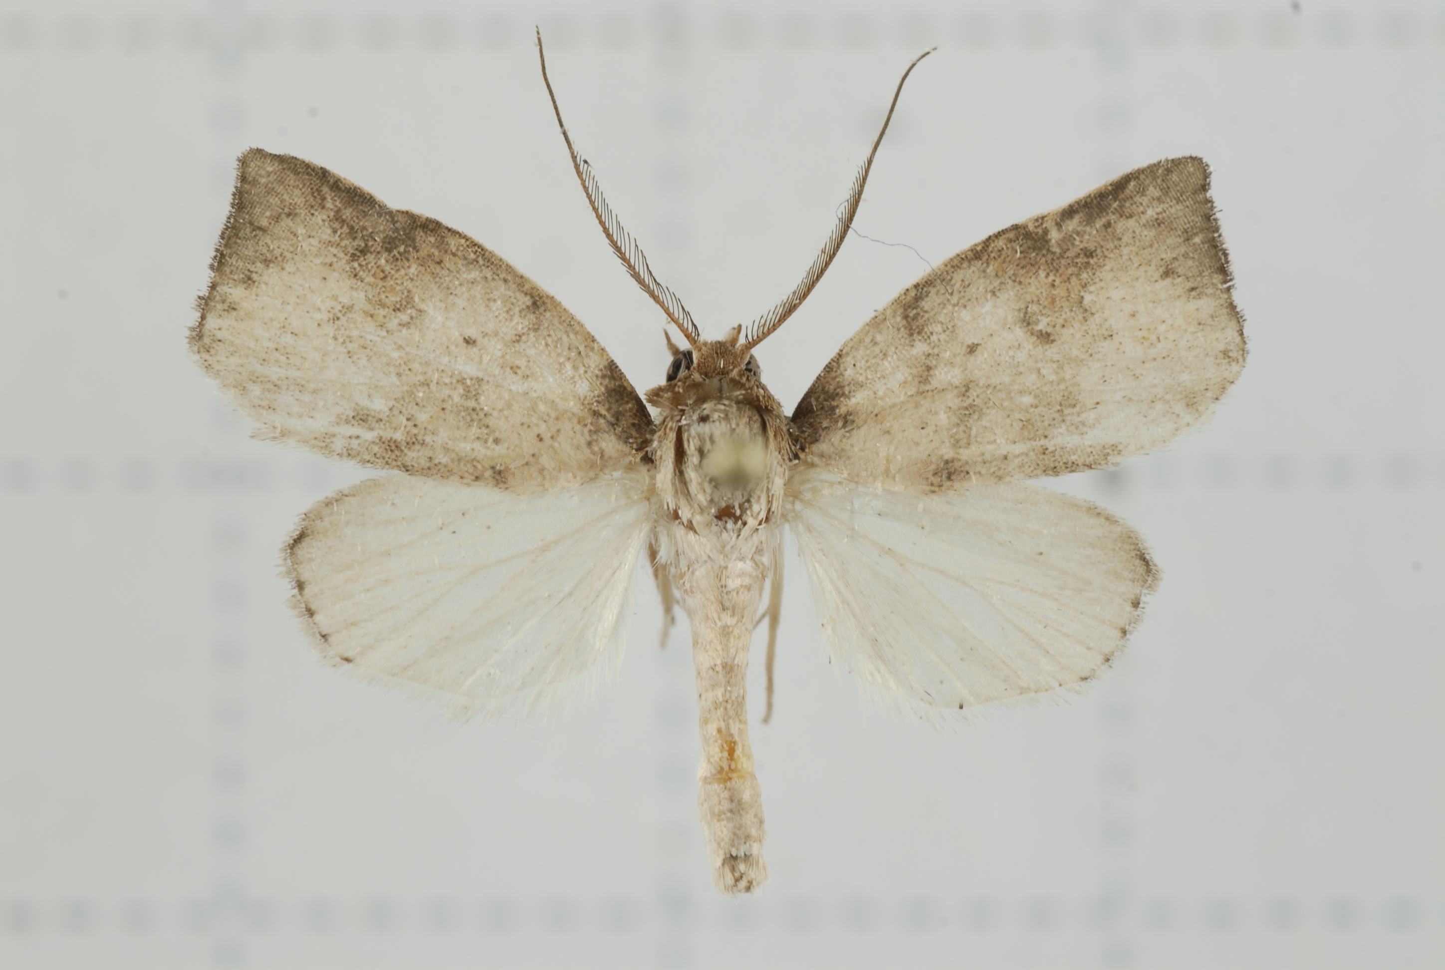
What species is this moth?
Beara tortriciformis
